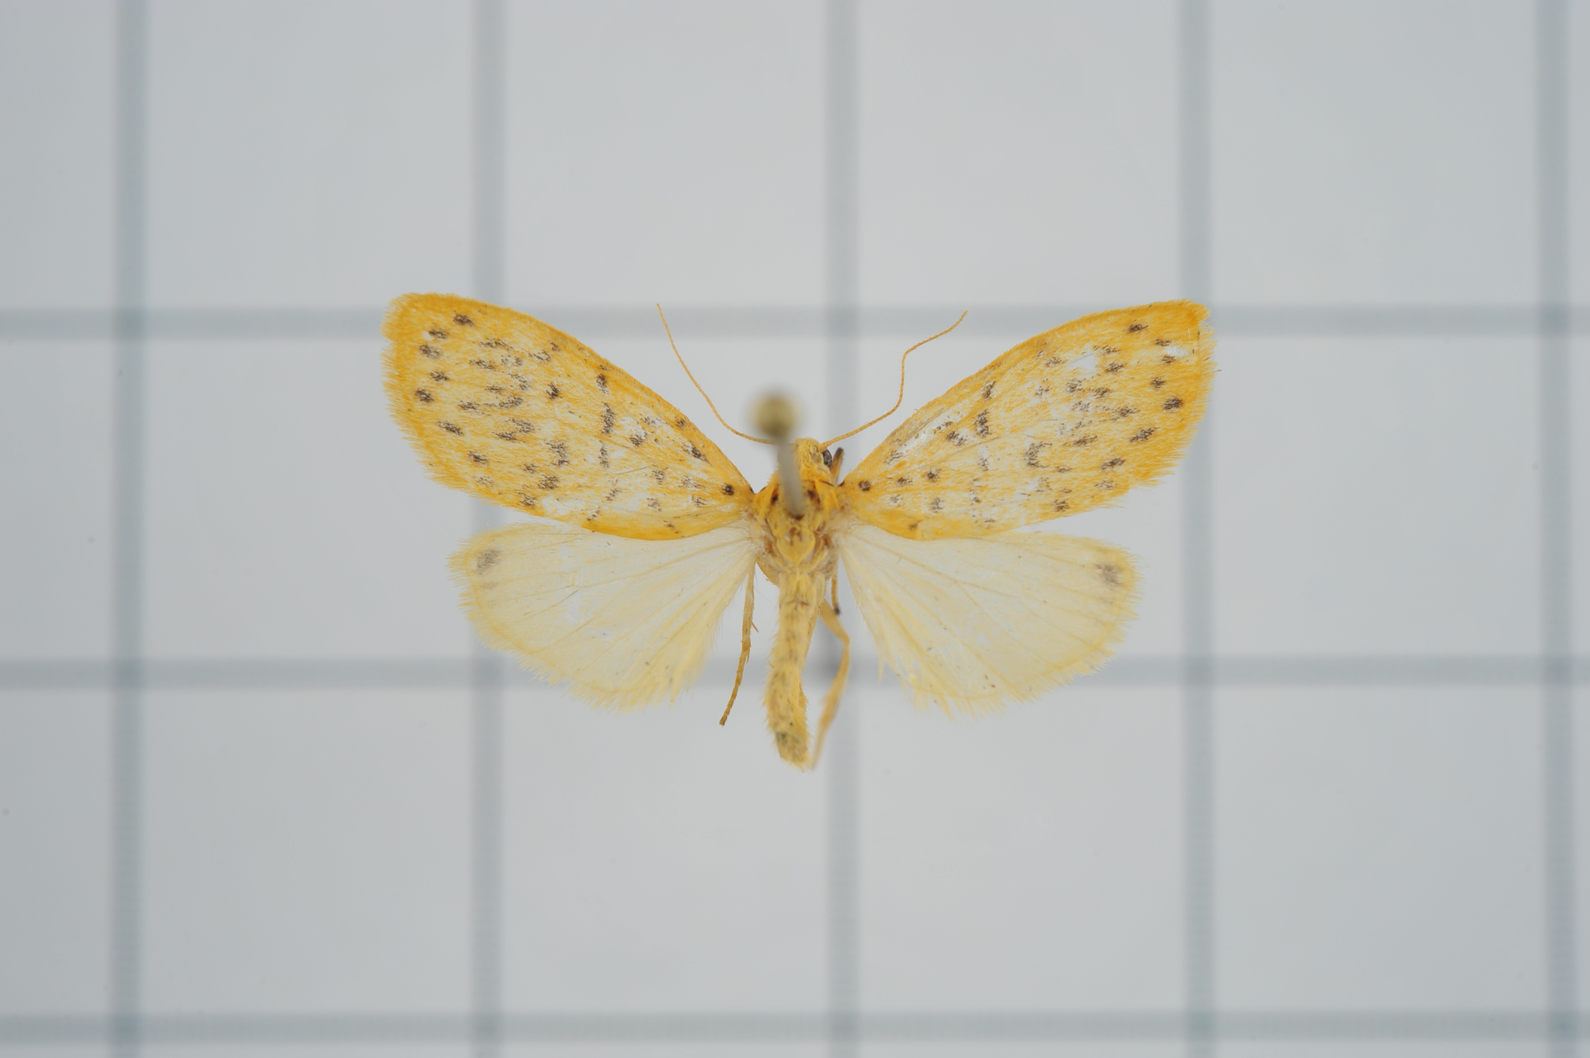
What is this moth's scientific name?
Huangilene alikangiae alikangiae
